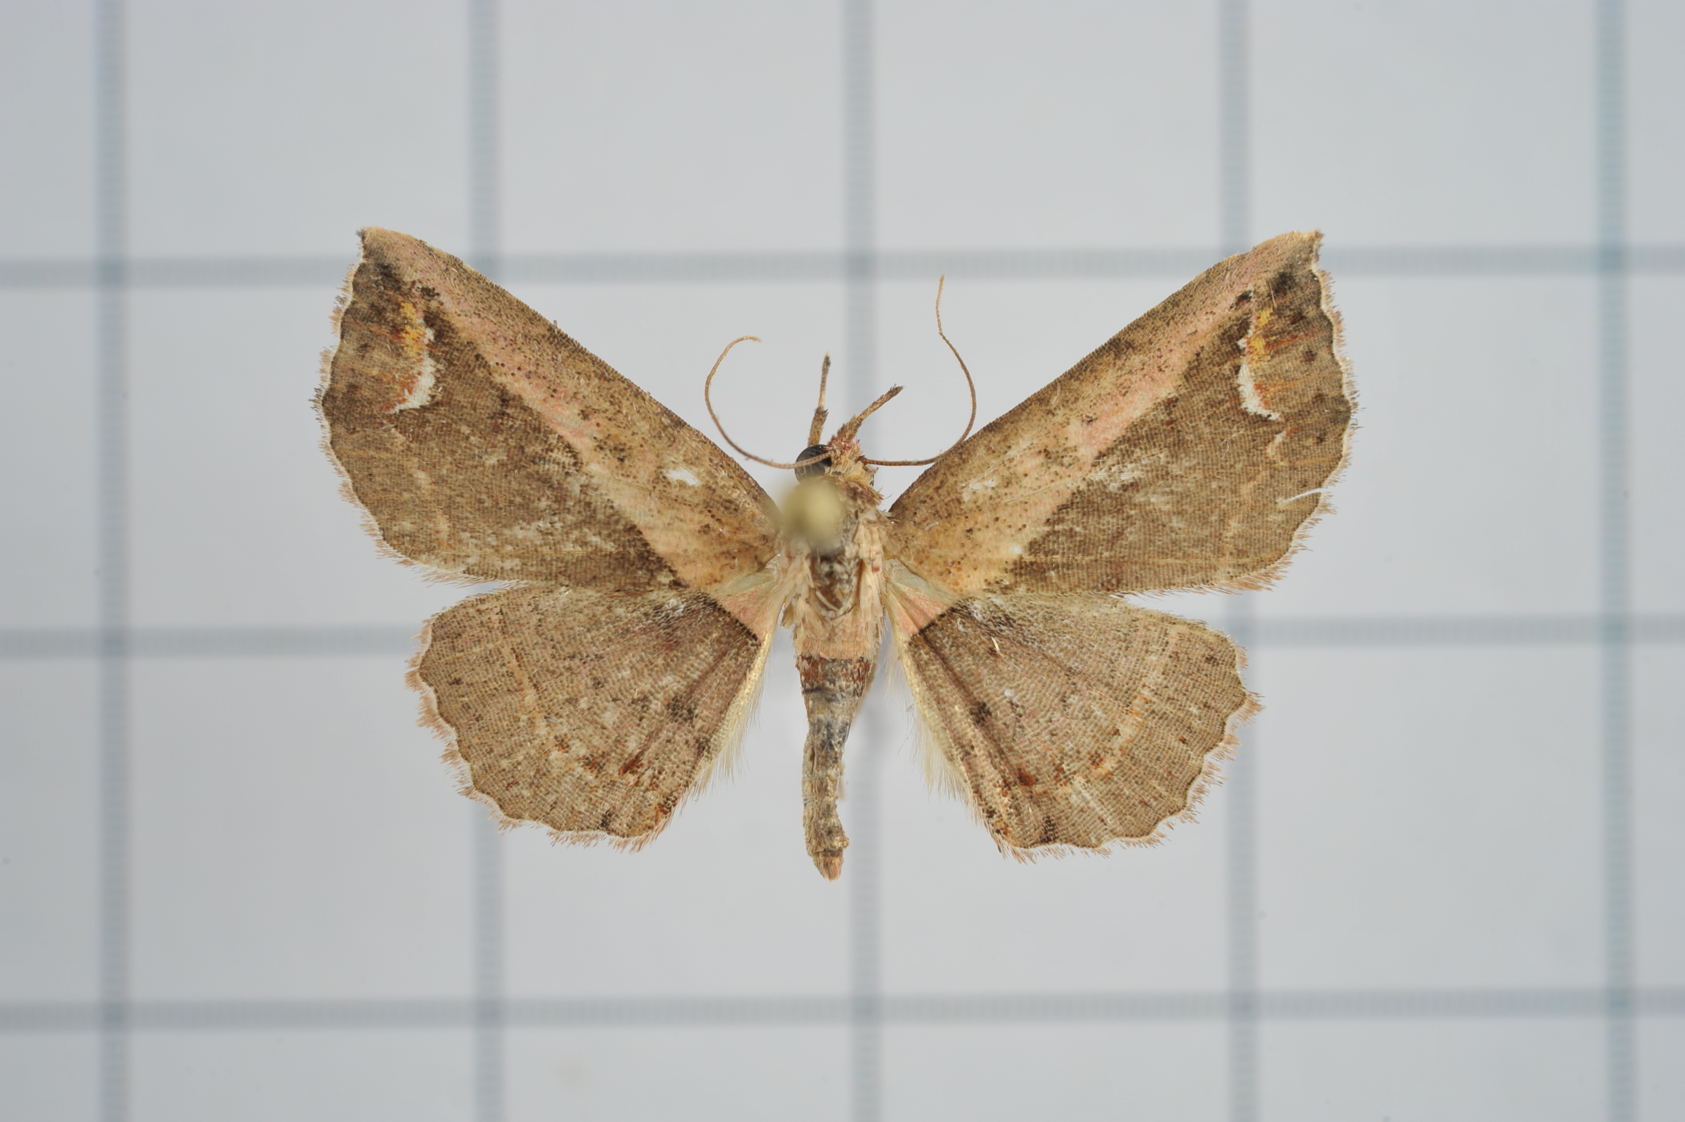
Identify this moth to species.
Lophoruza lunifera
